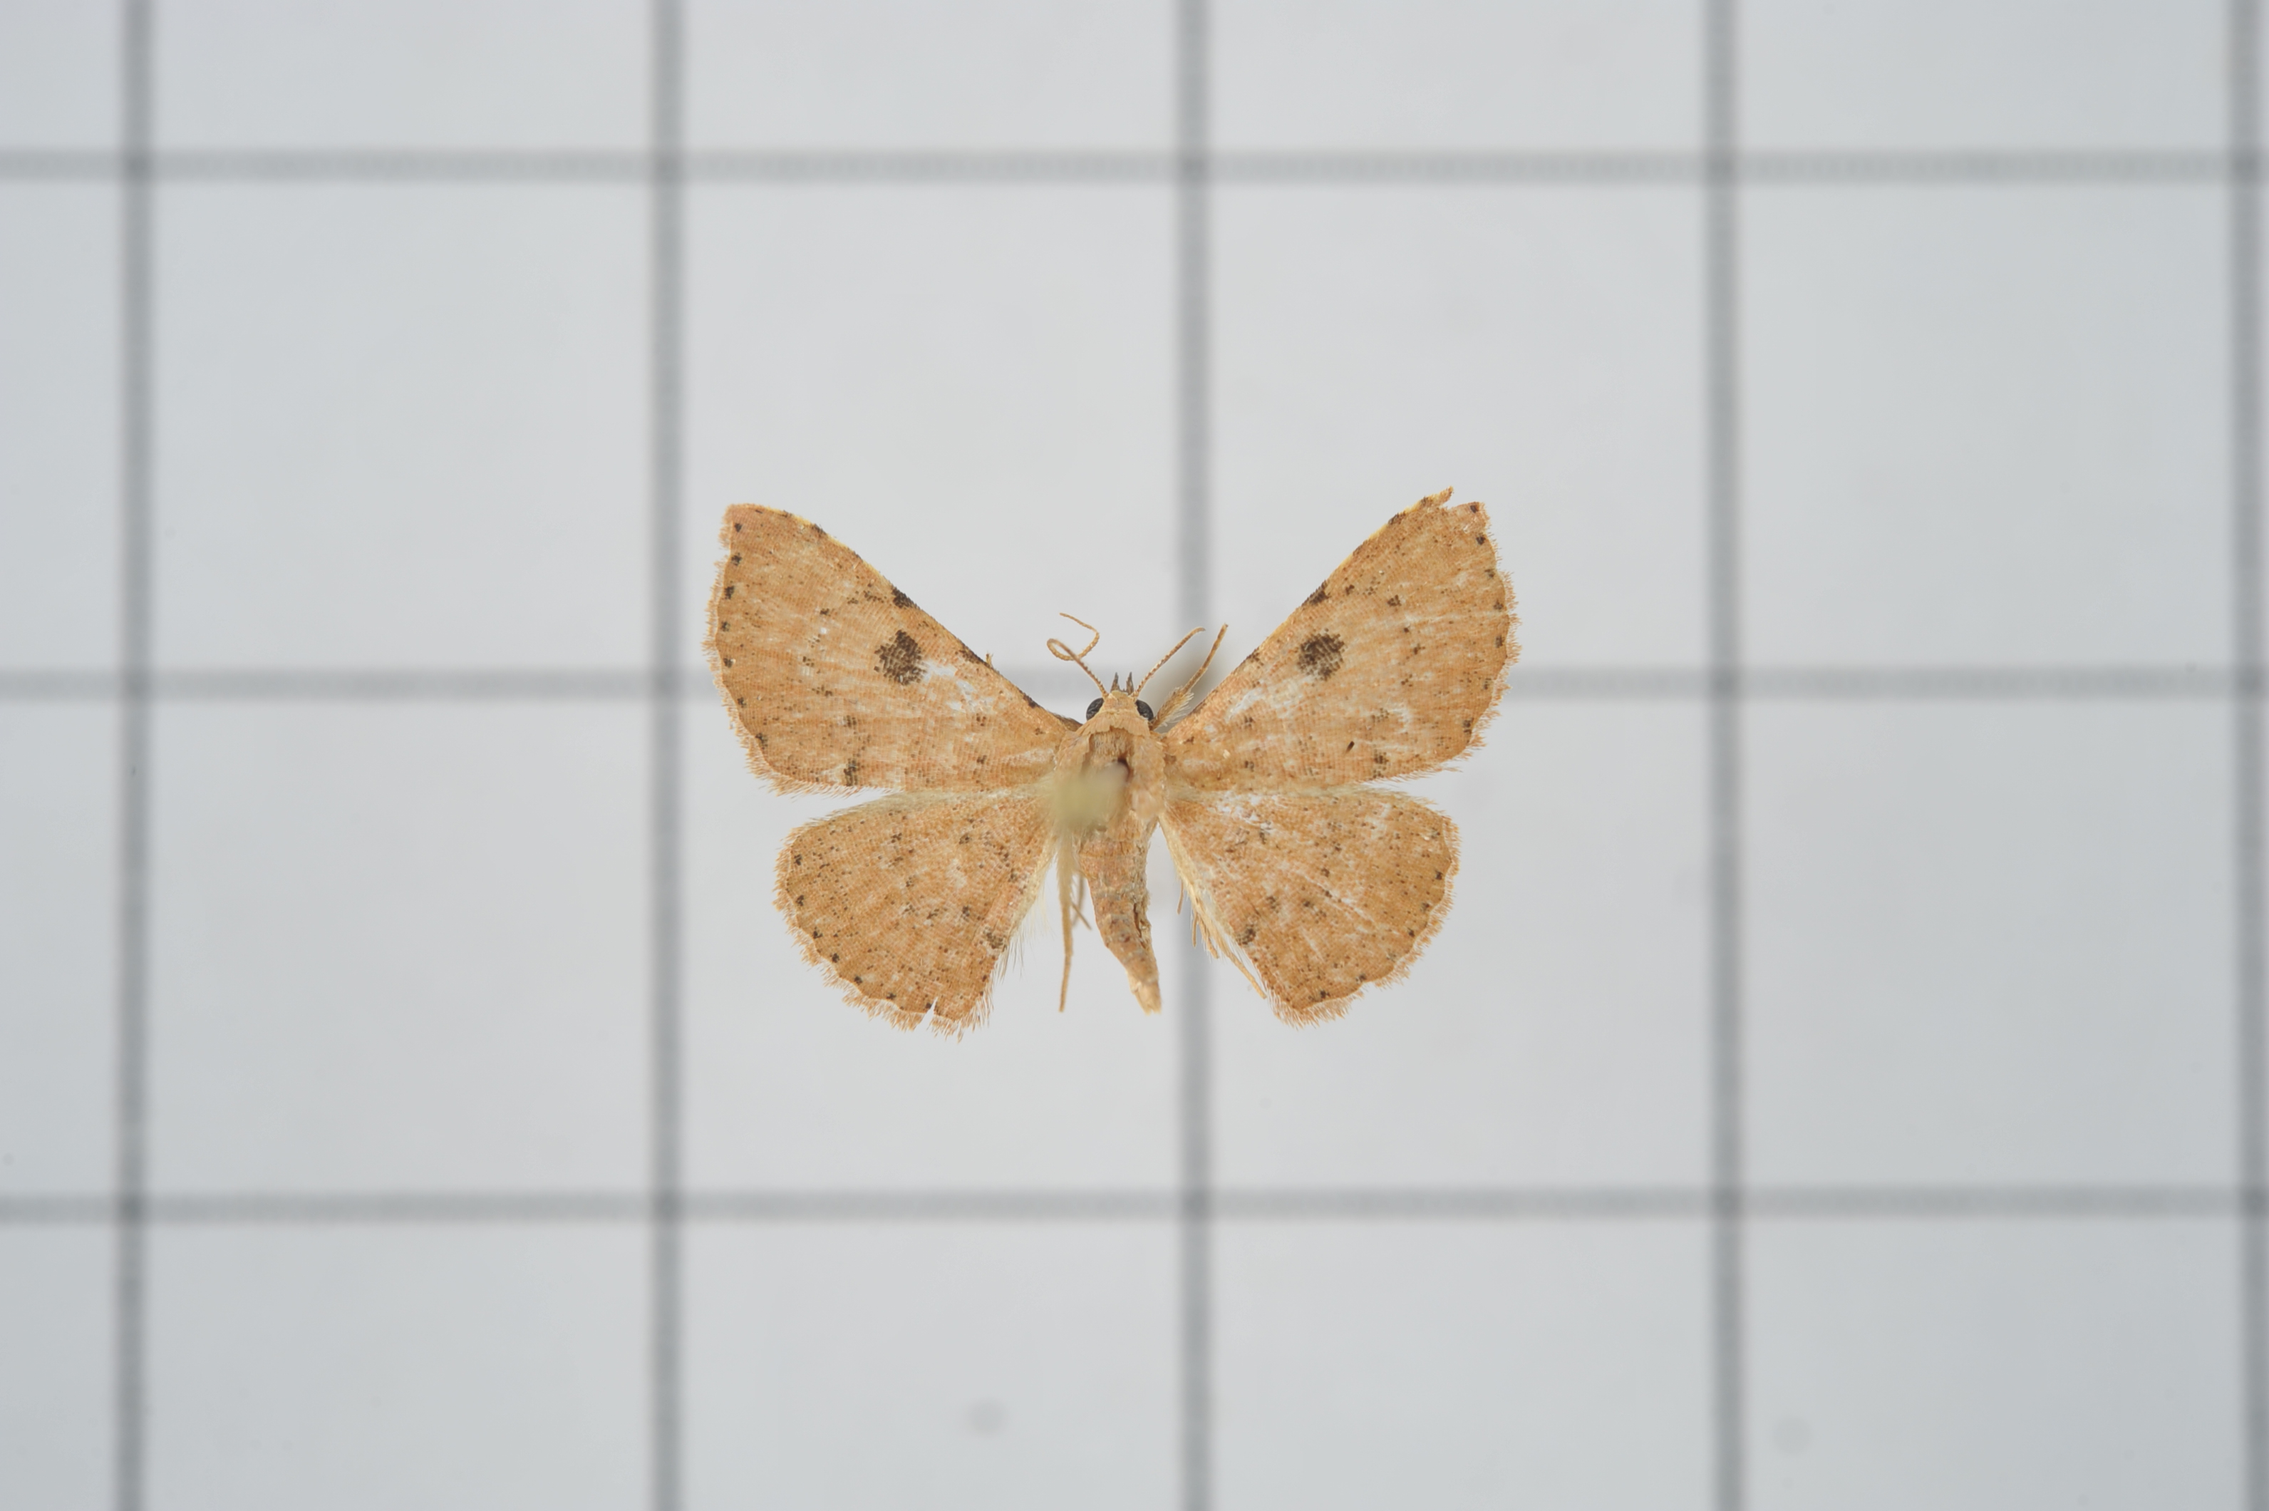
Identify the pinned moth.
Corgatha trichogyia
